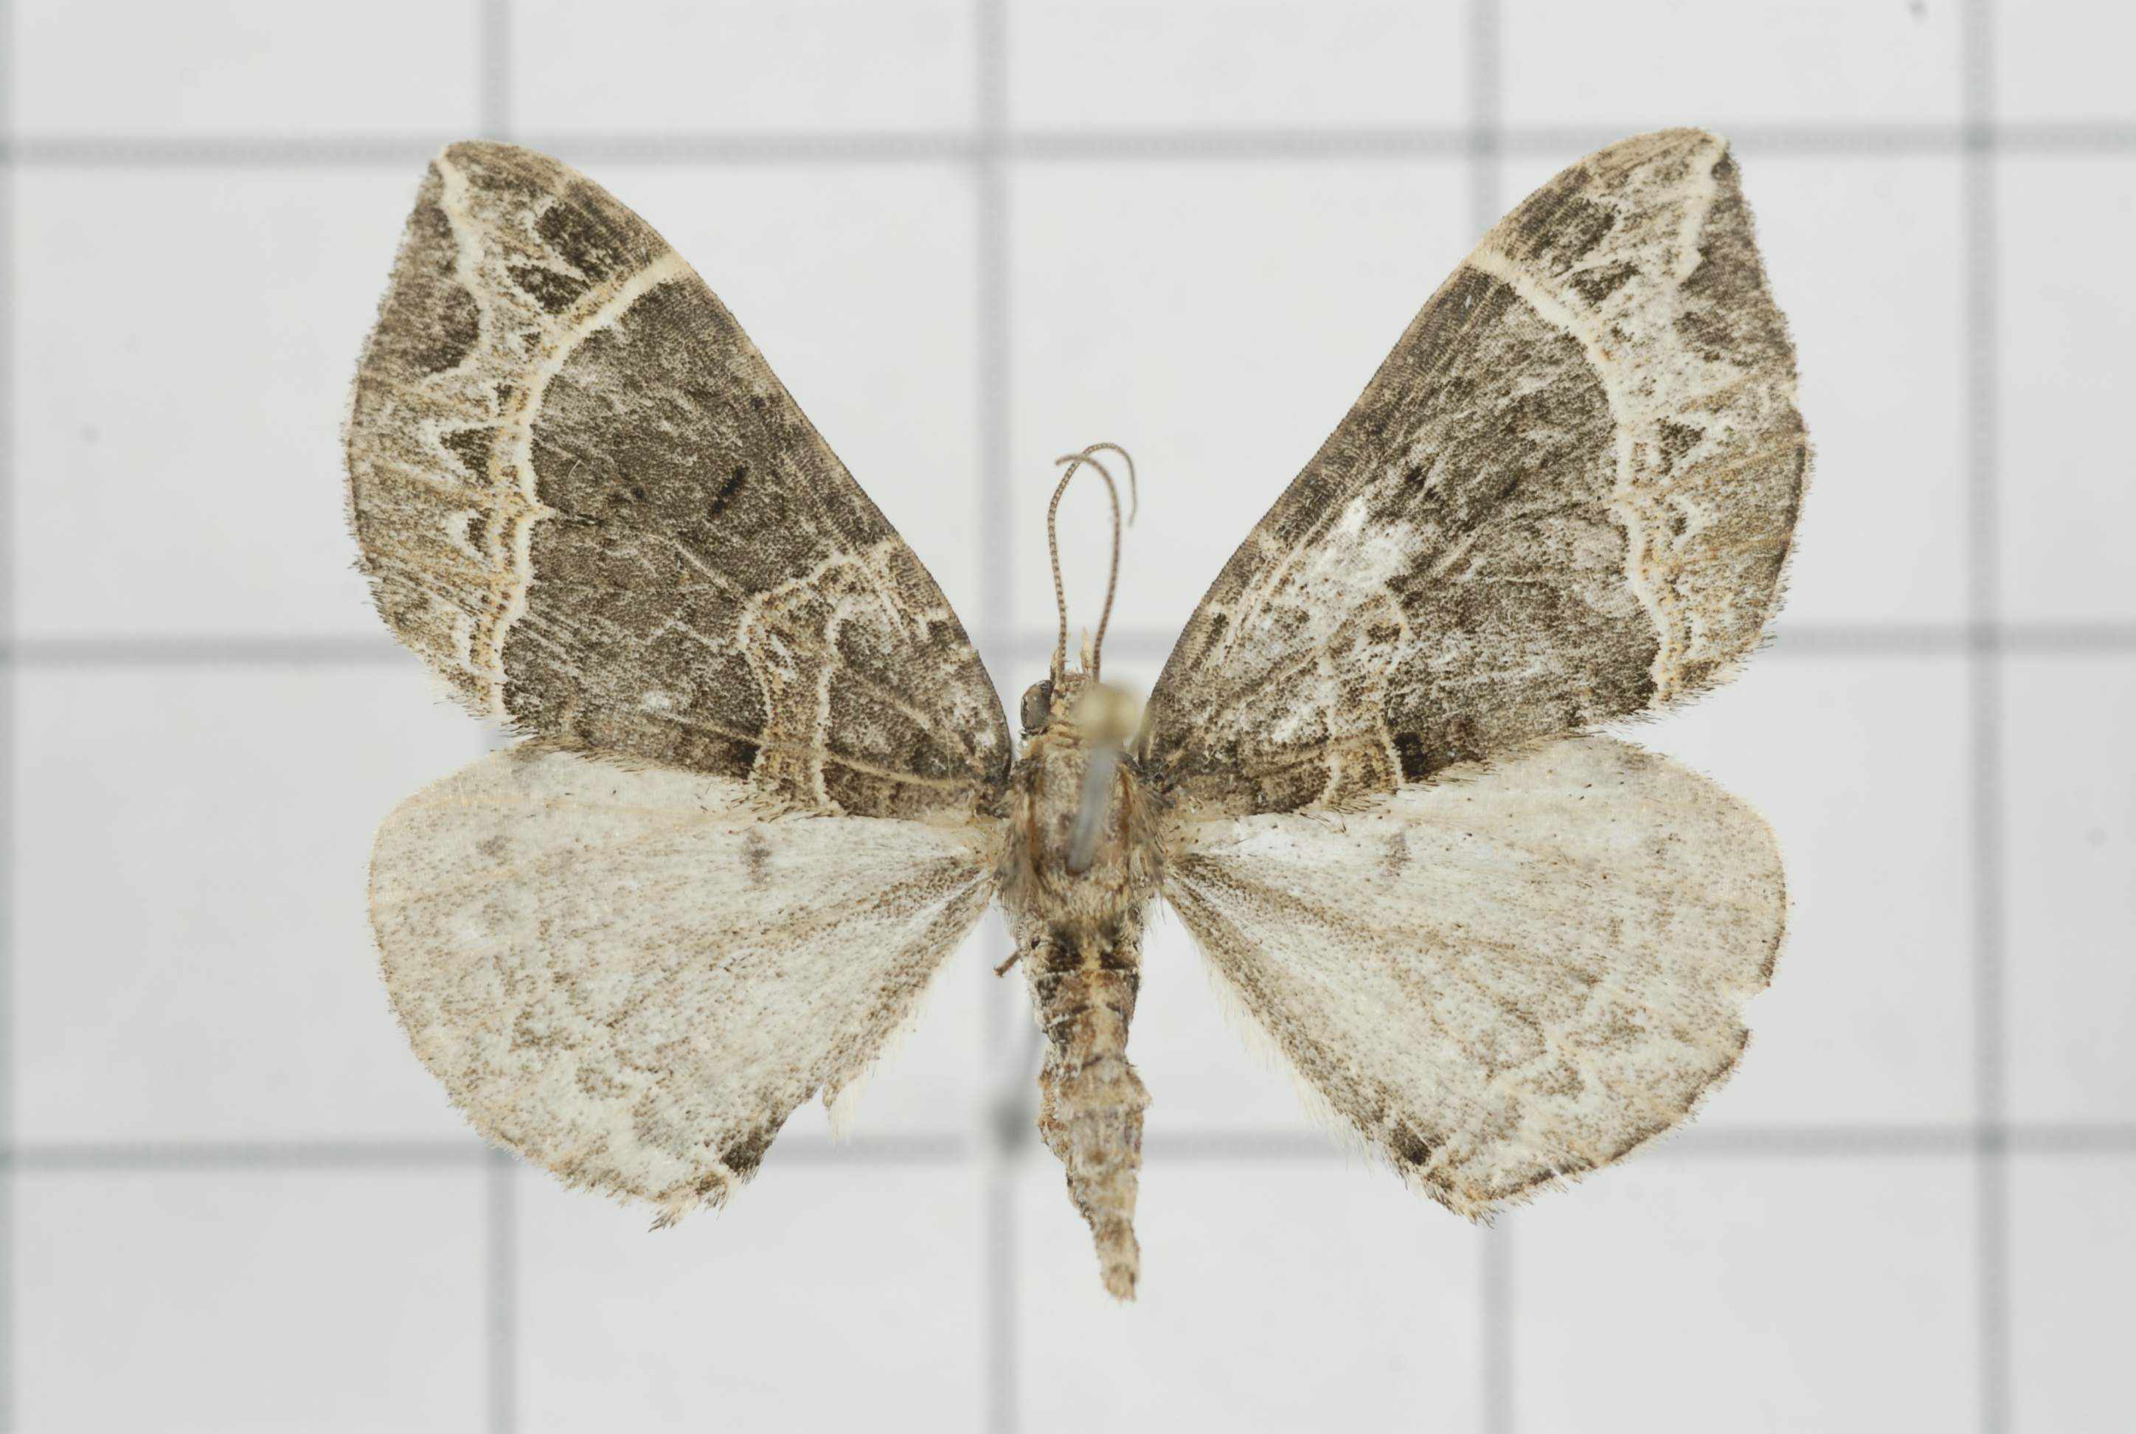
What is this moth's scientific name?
Ecliptopera umbrosaria stathera
